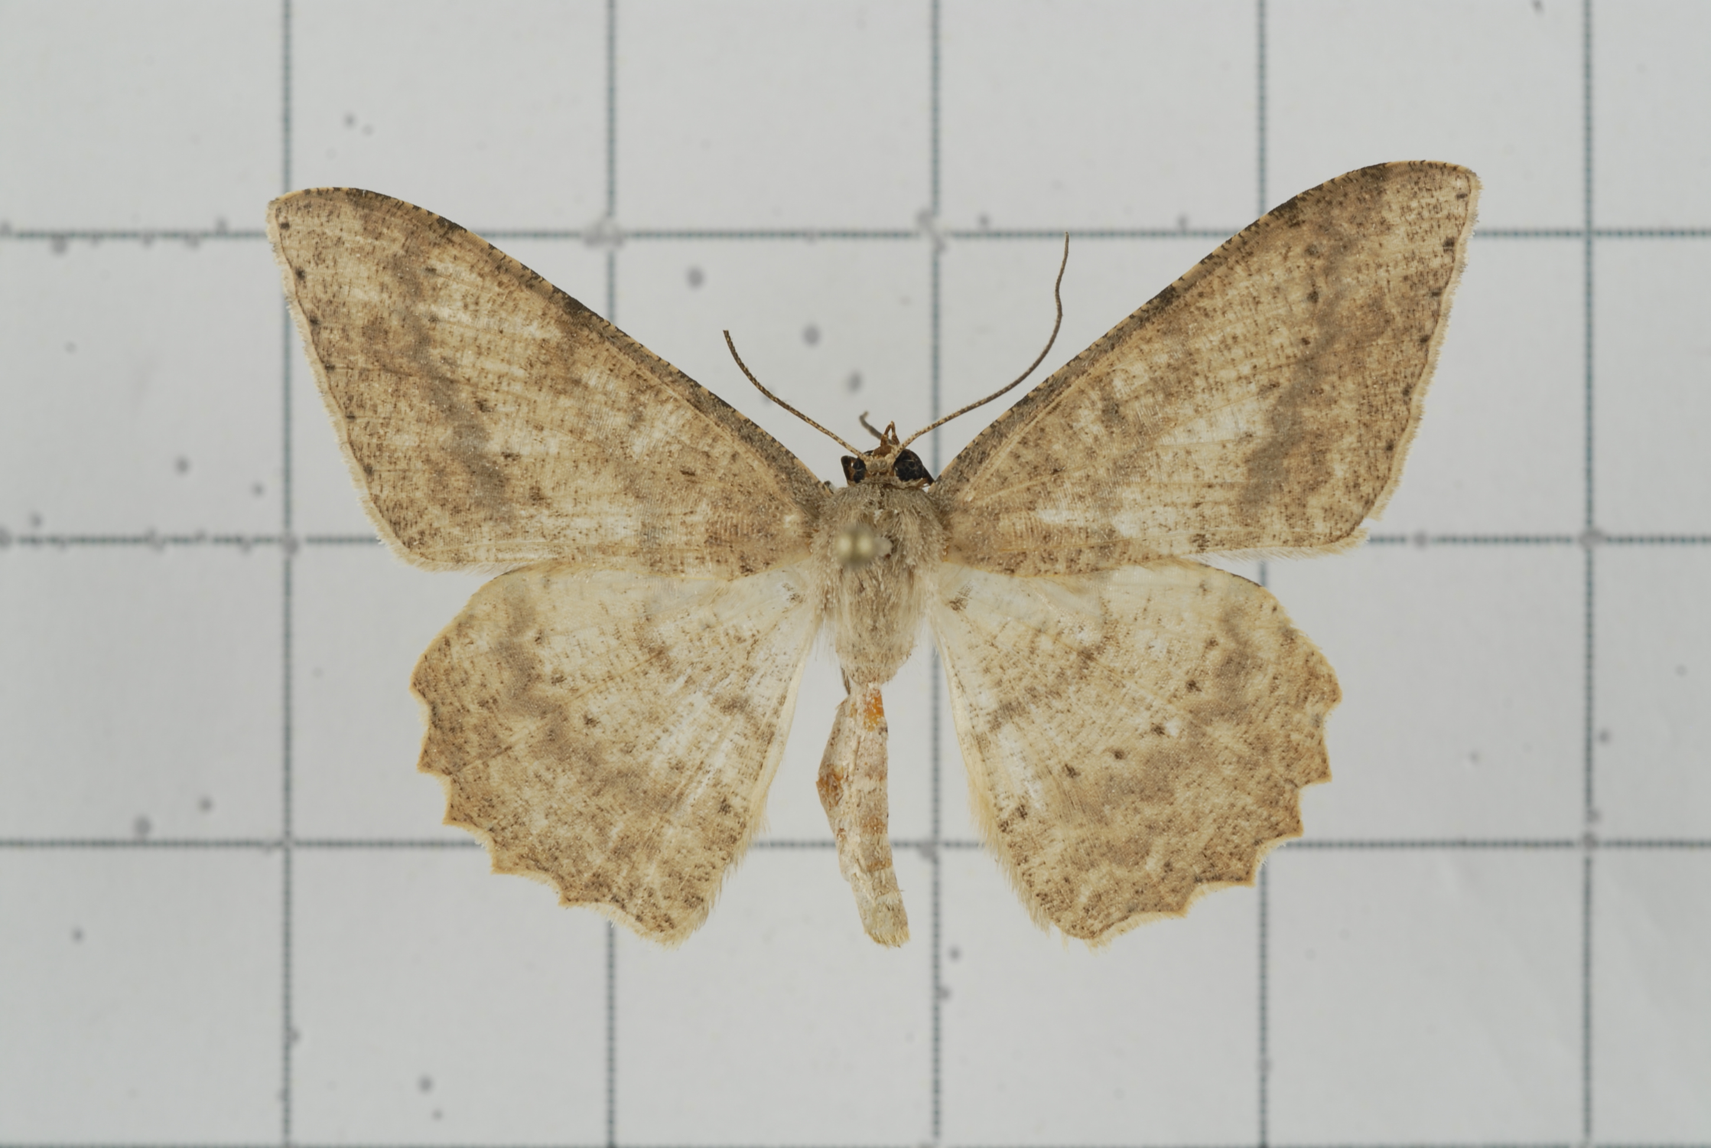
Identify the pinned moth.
Luxiaria mitorrhaphes
